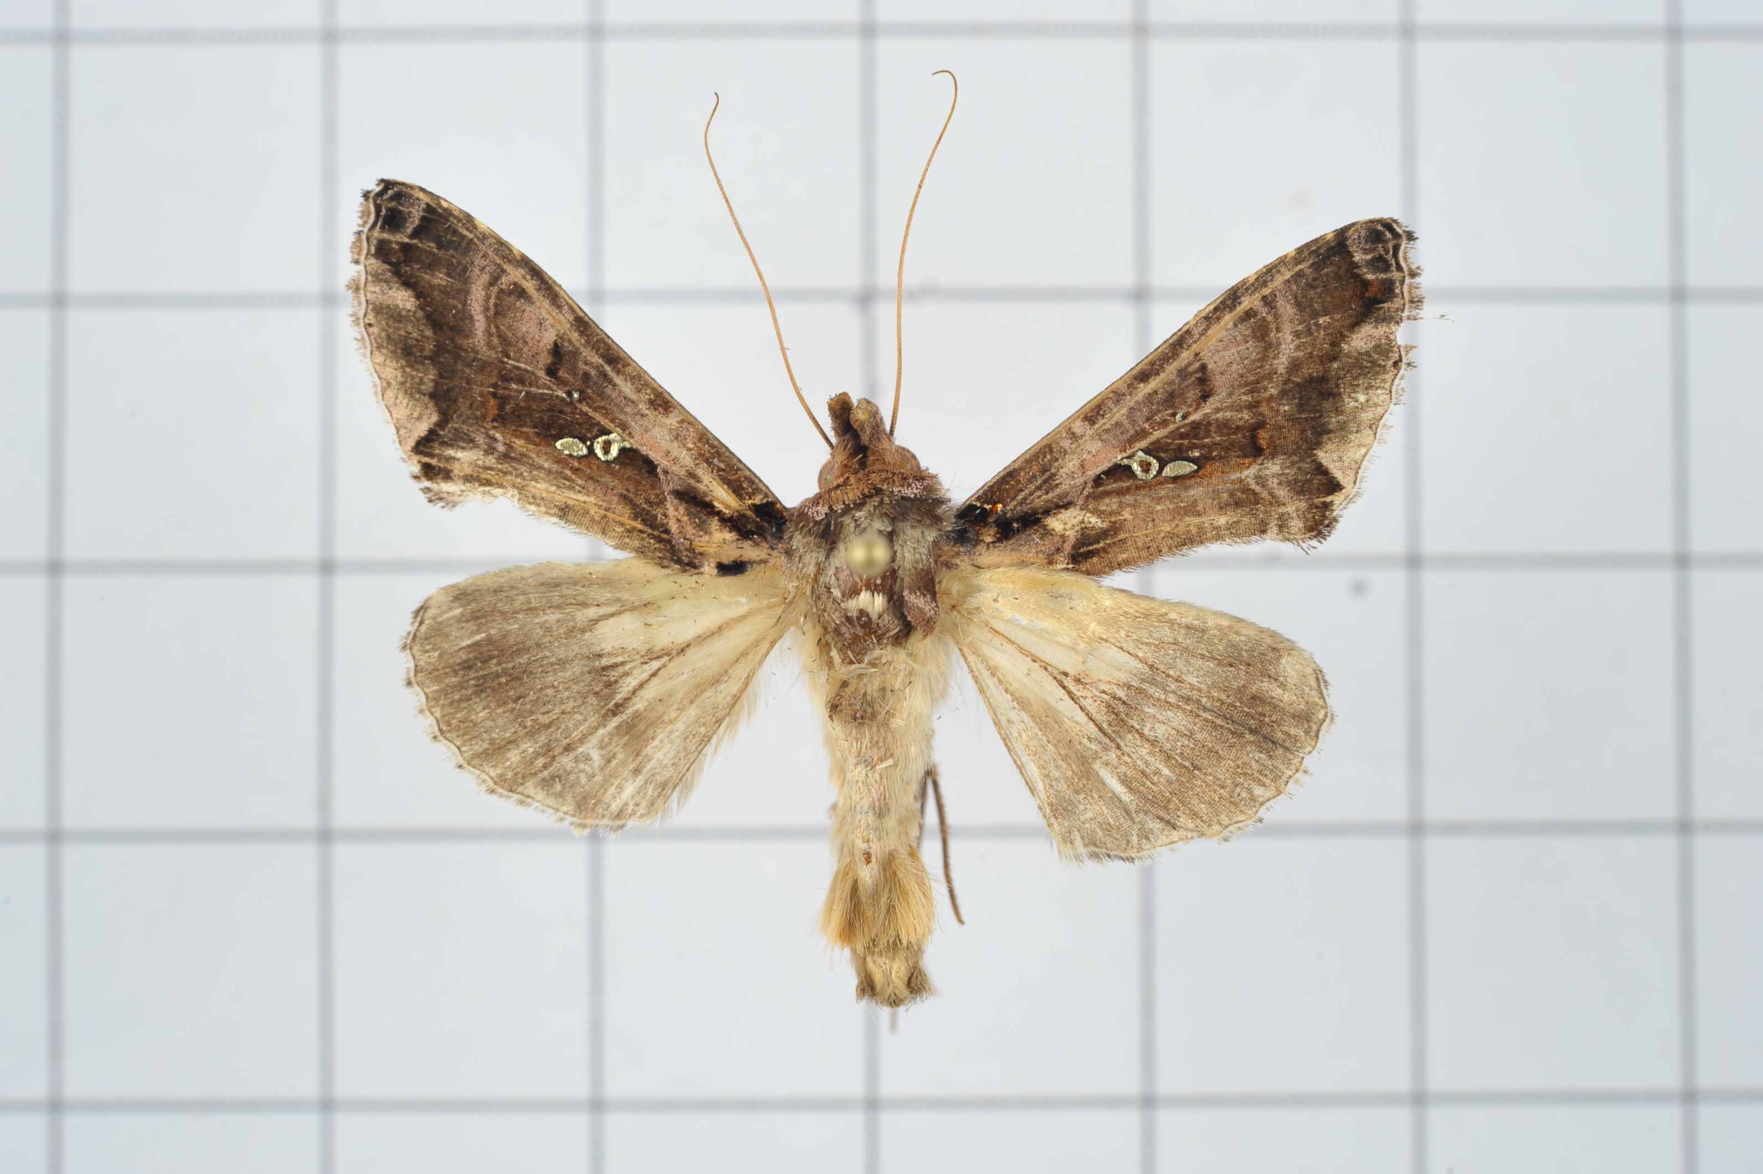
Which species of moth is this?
Plusiopalpa adrasta shisa
